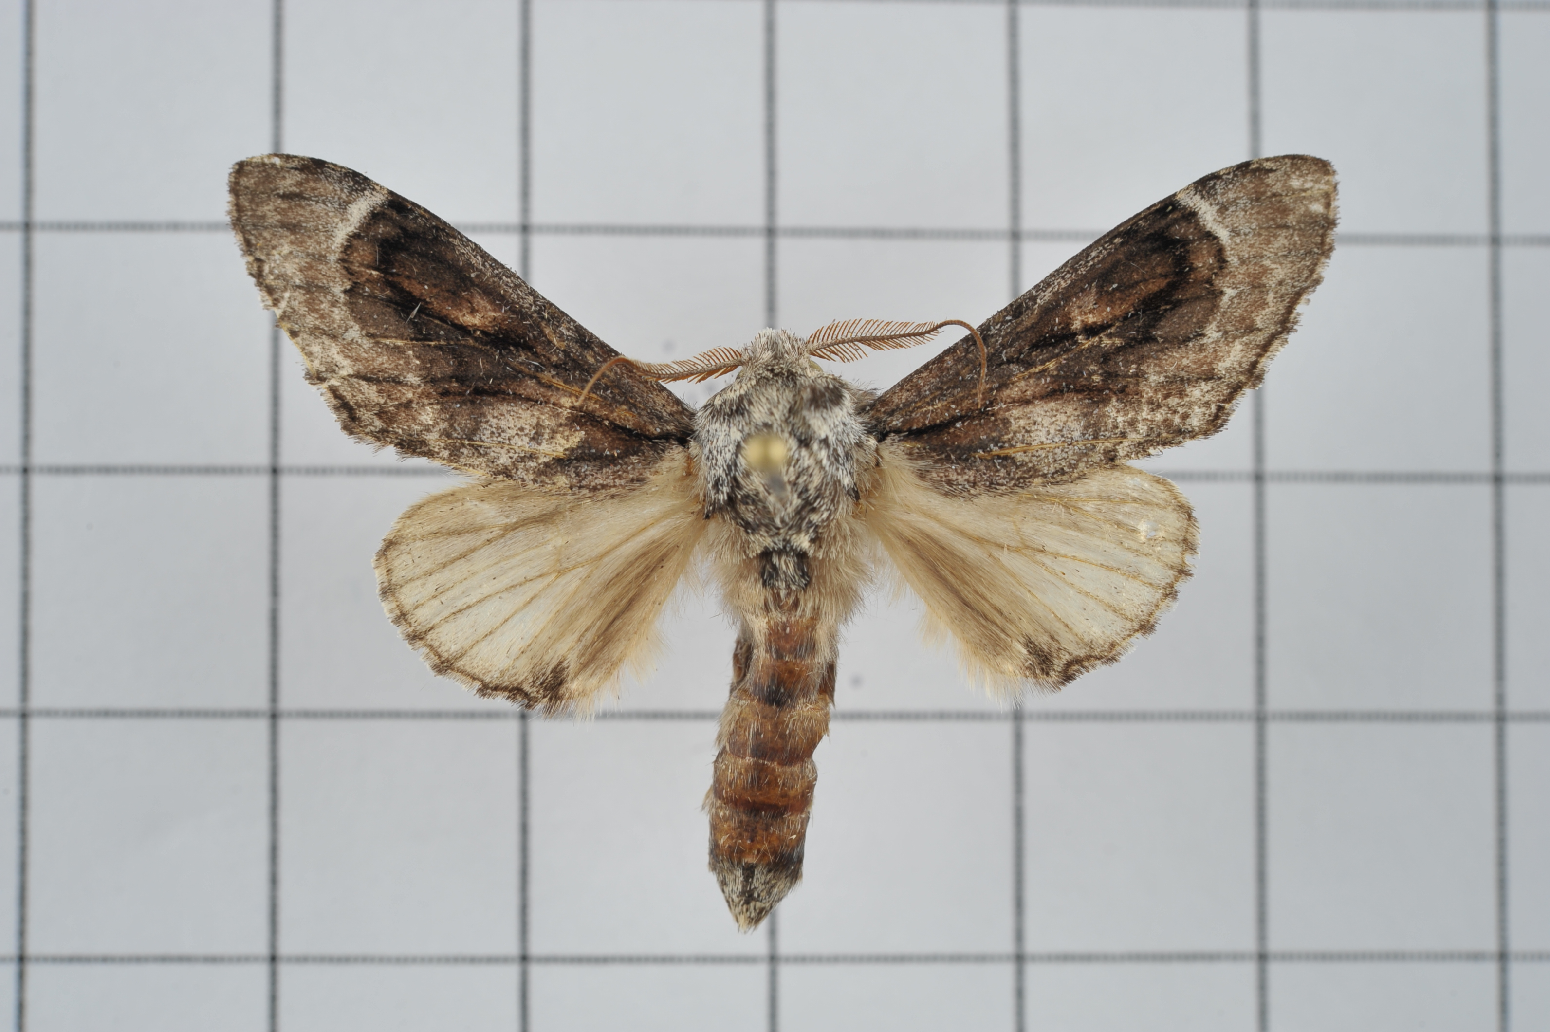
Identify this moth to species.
Fentonia baibarana
